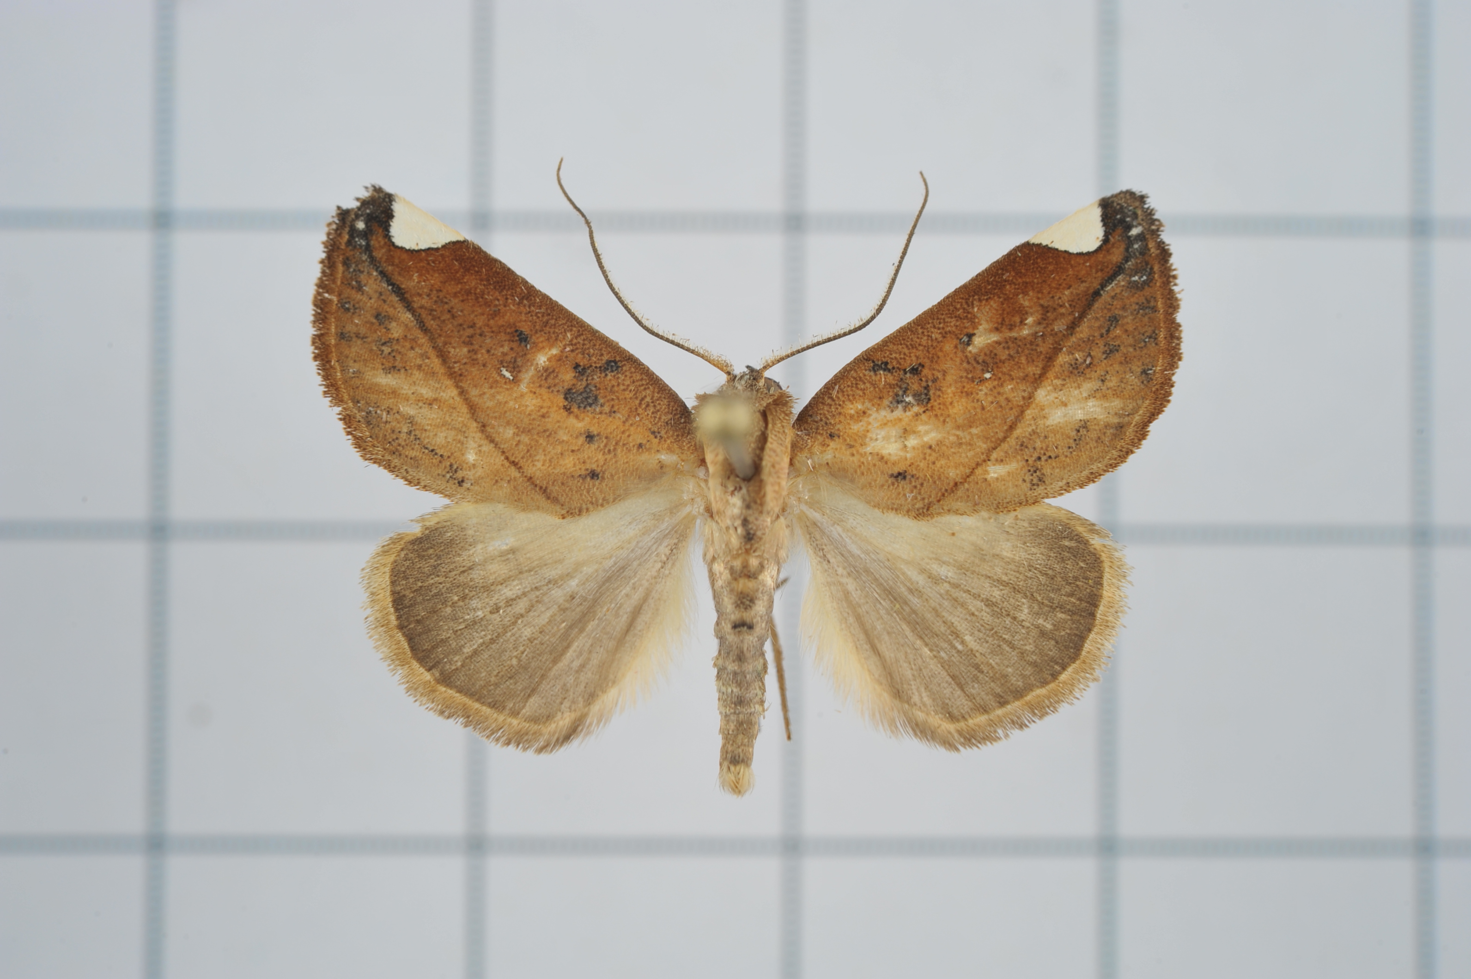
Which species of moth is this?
Negeta contrariata
